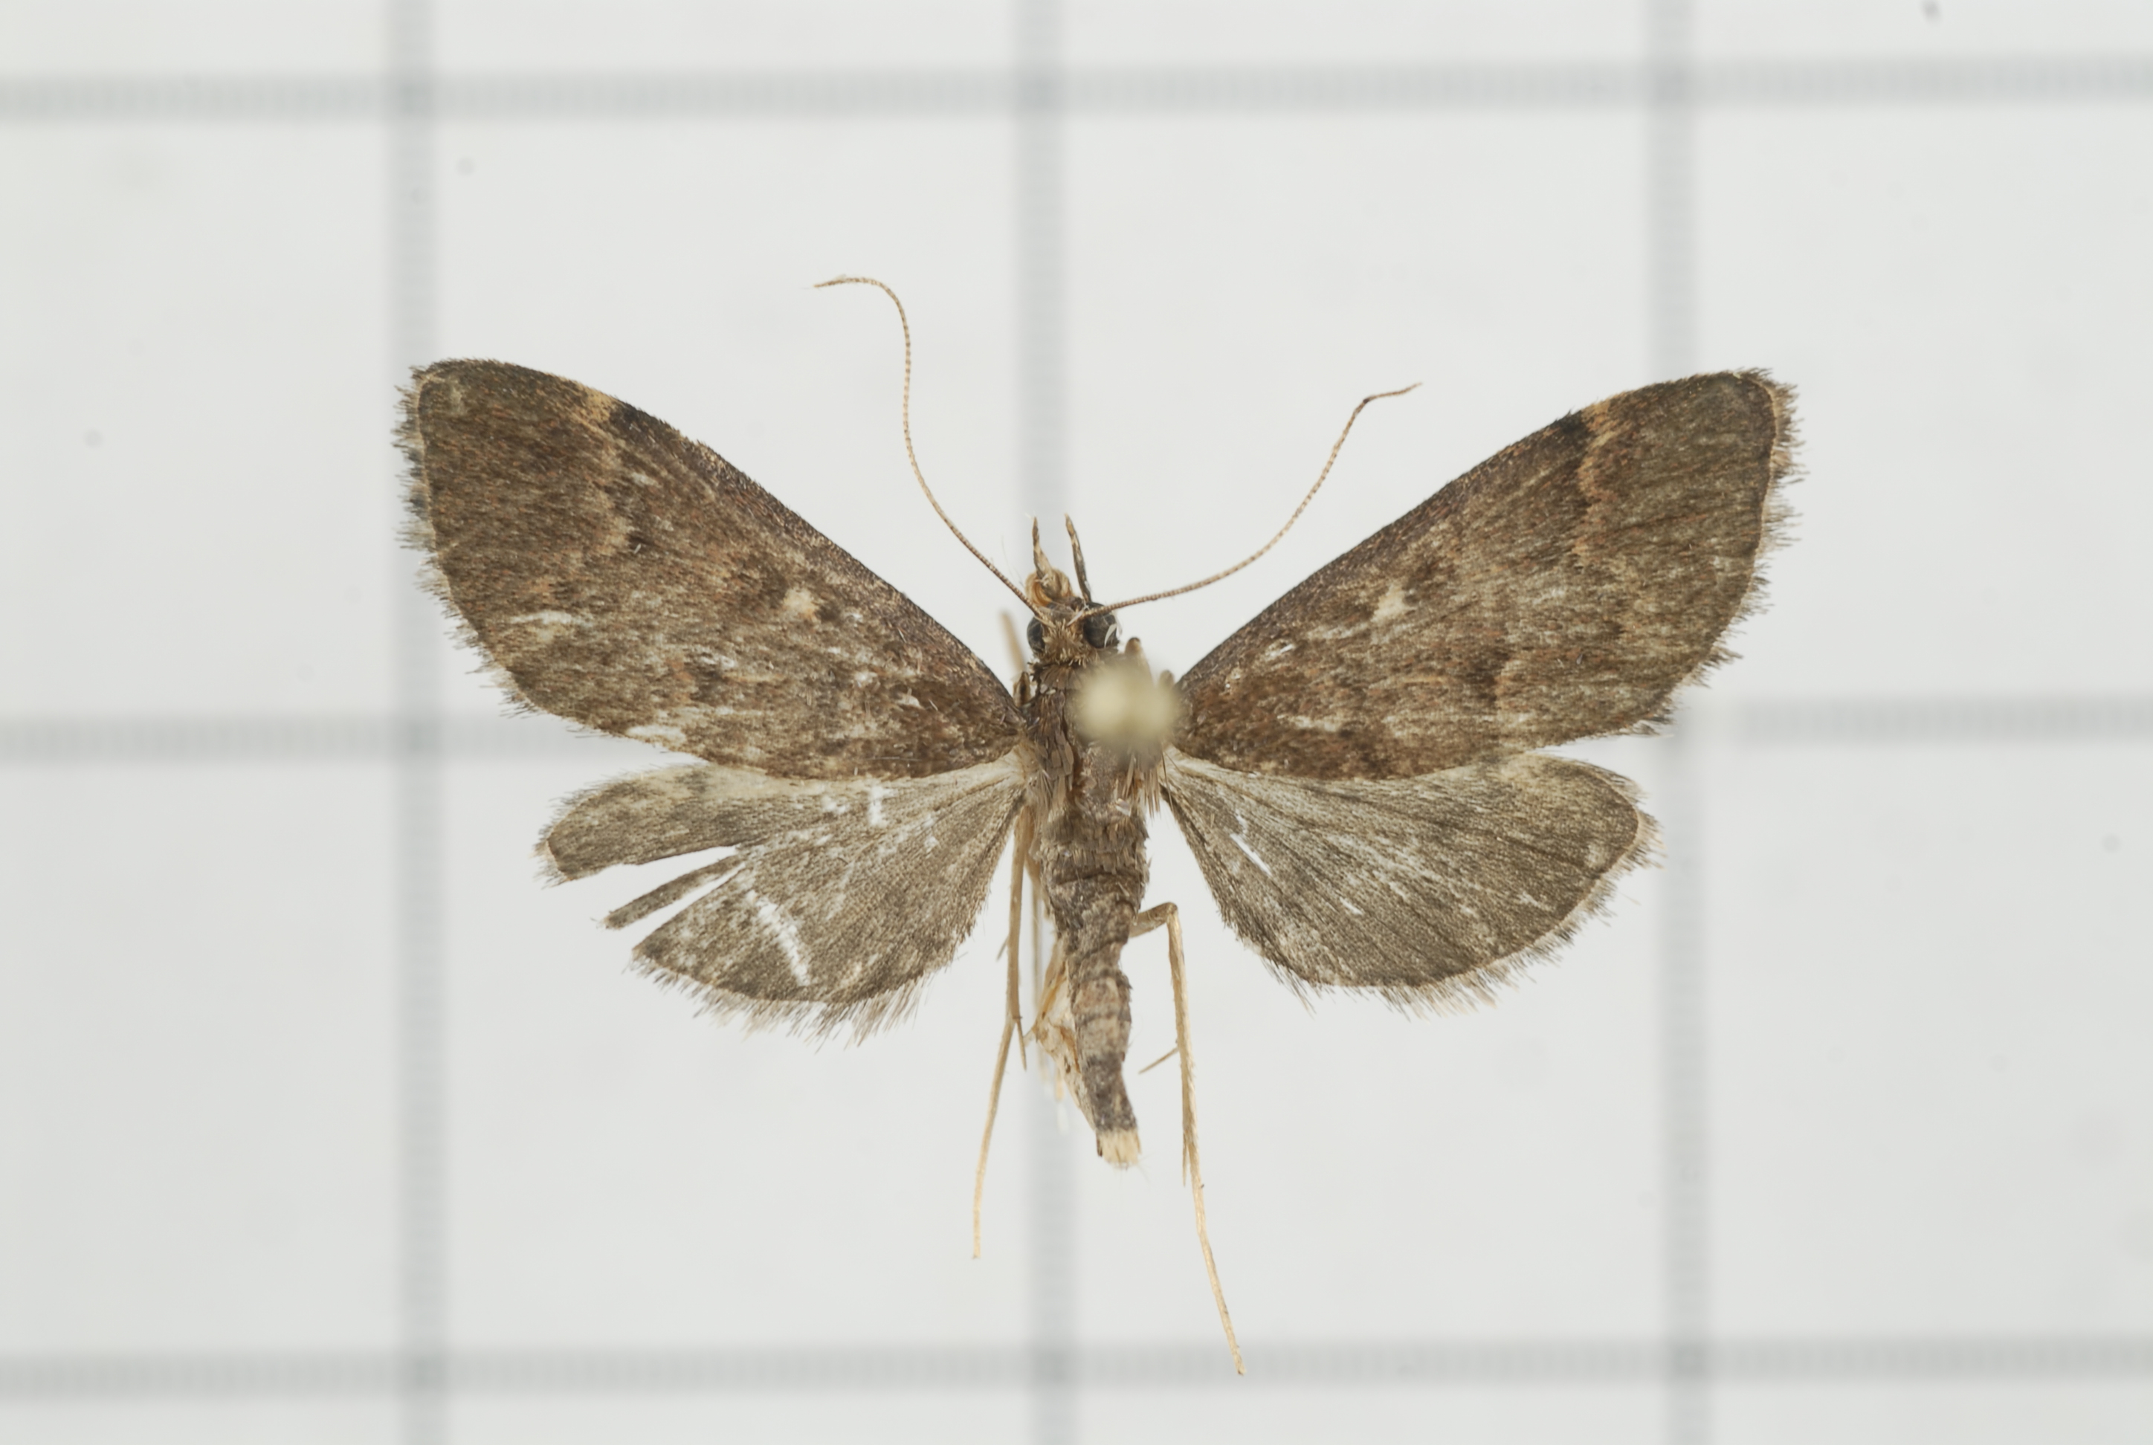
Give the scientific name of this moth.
Camptomastix hisbonalis
